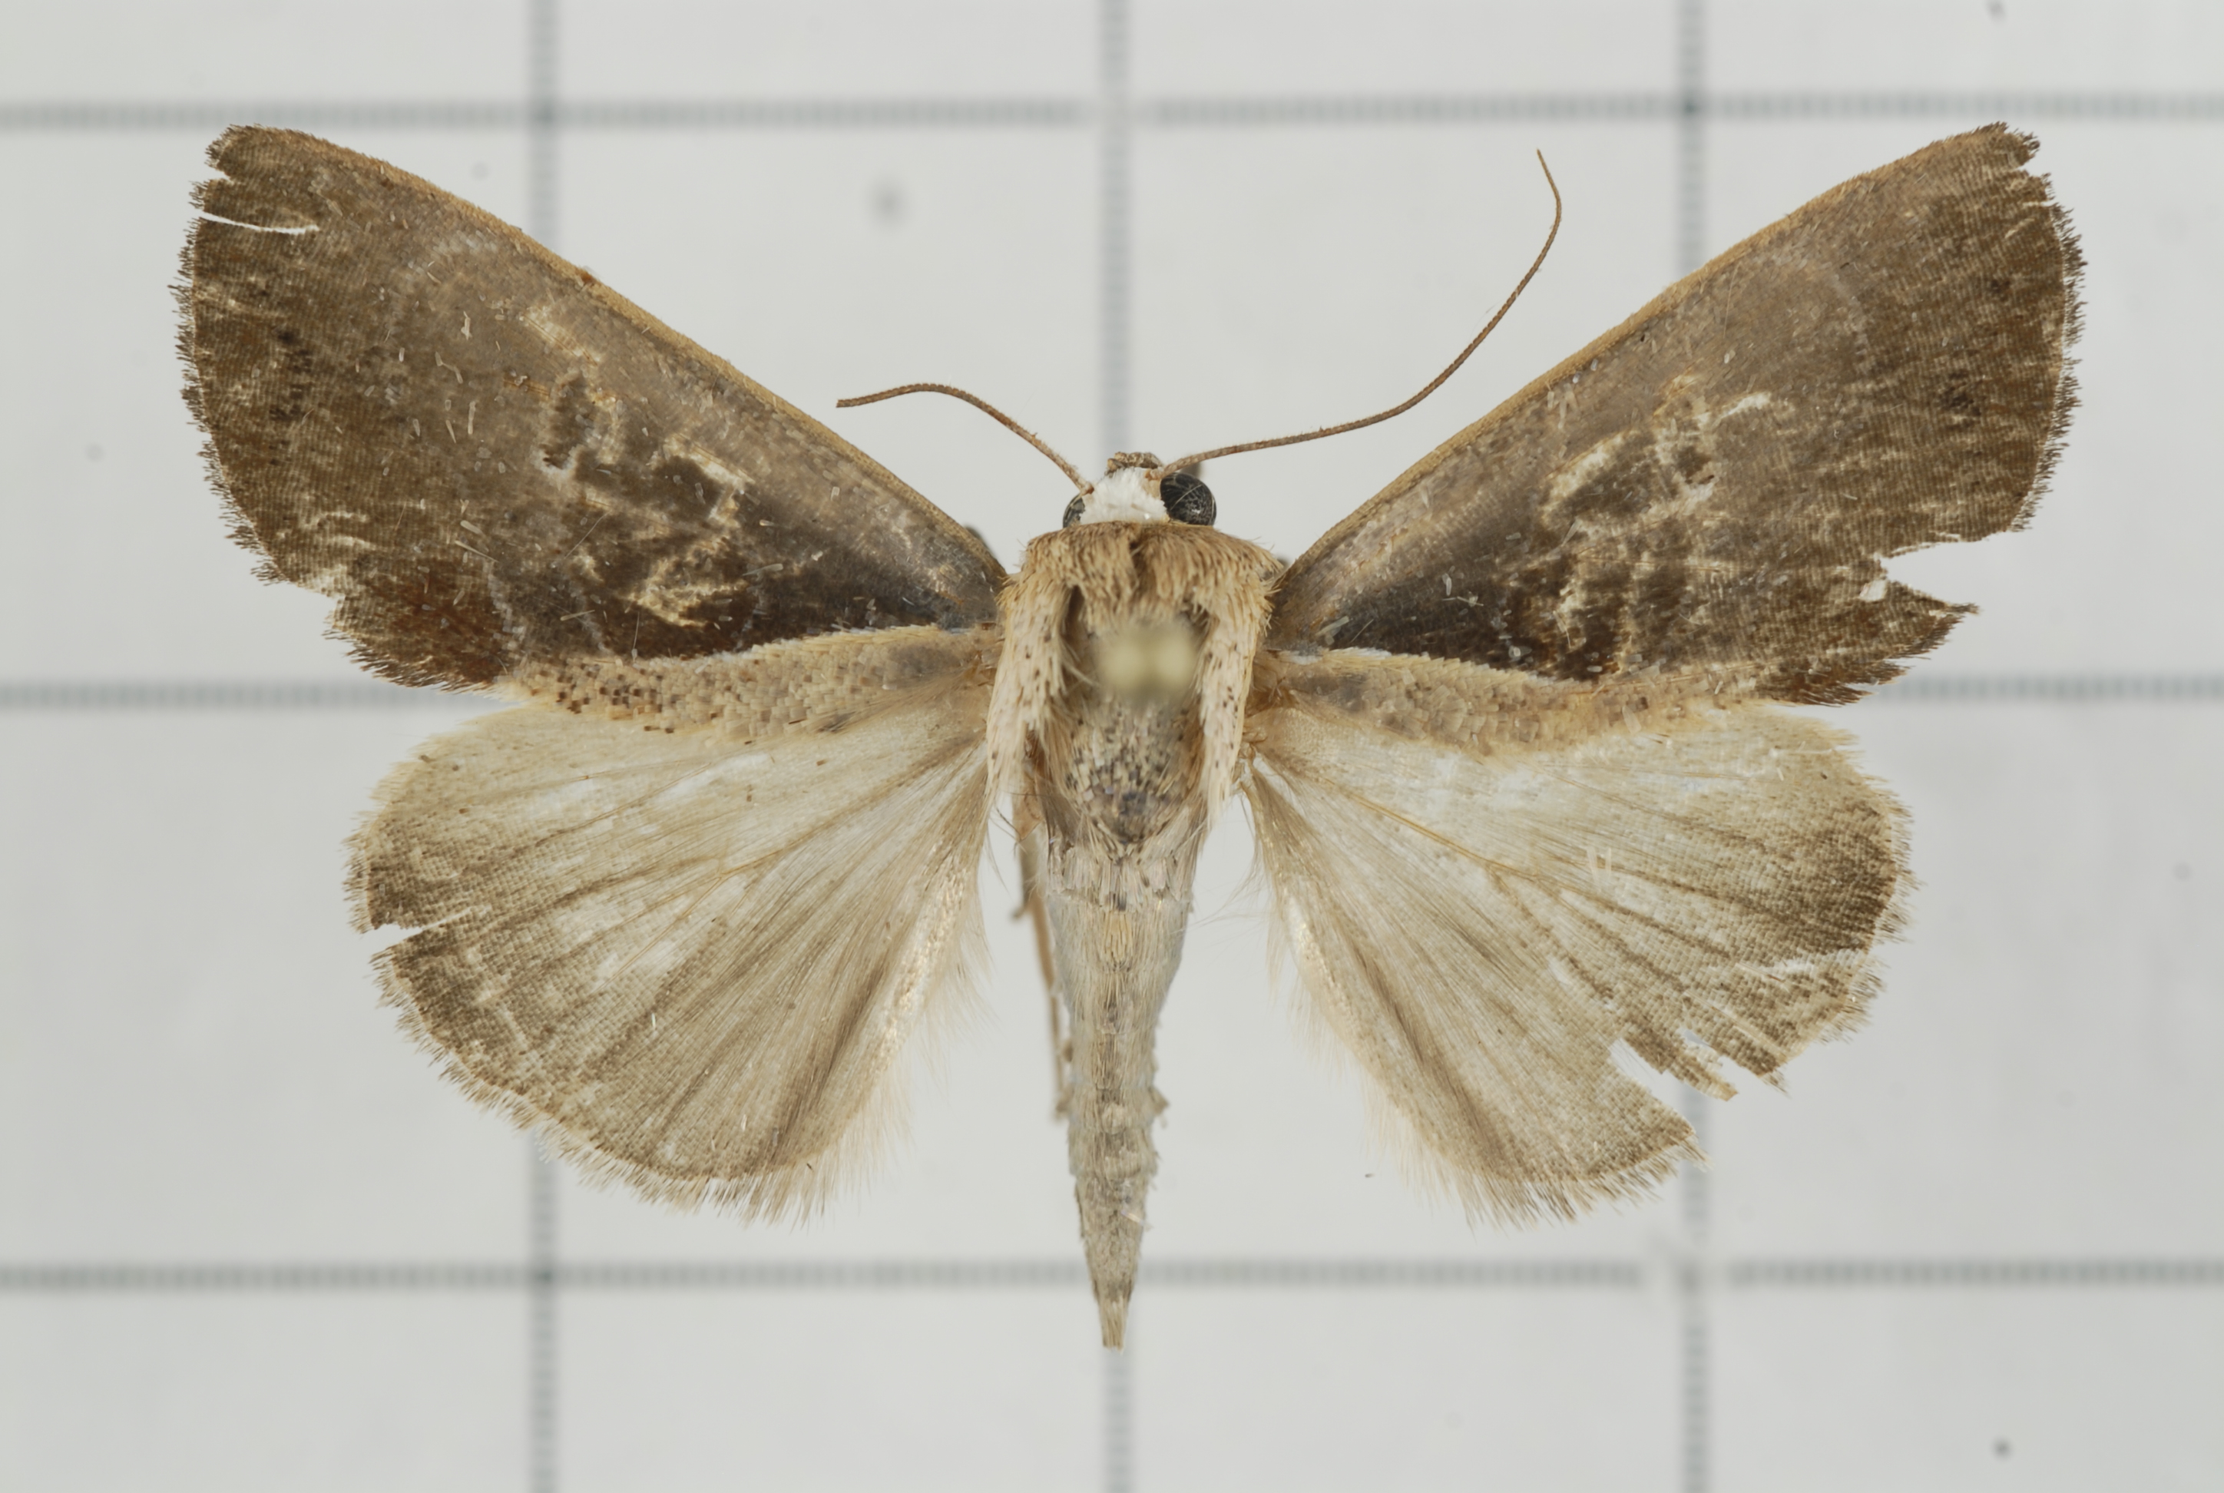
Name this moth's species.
Westermannia elliptica elliptica
